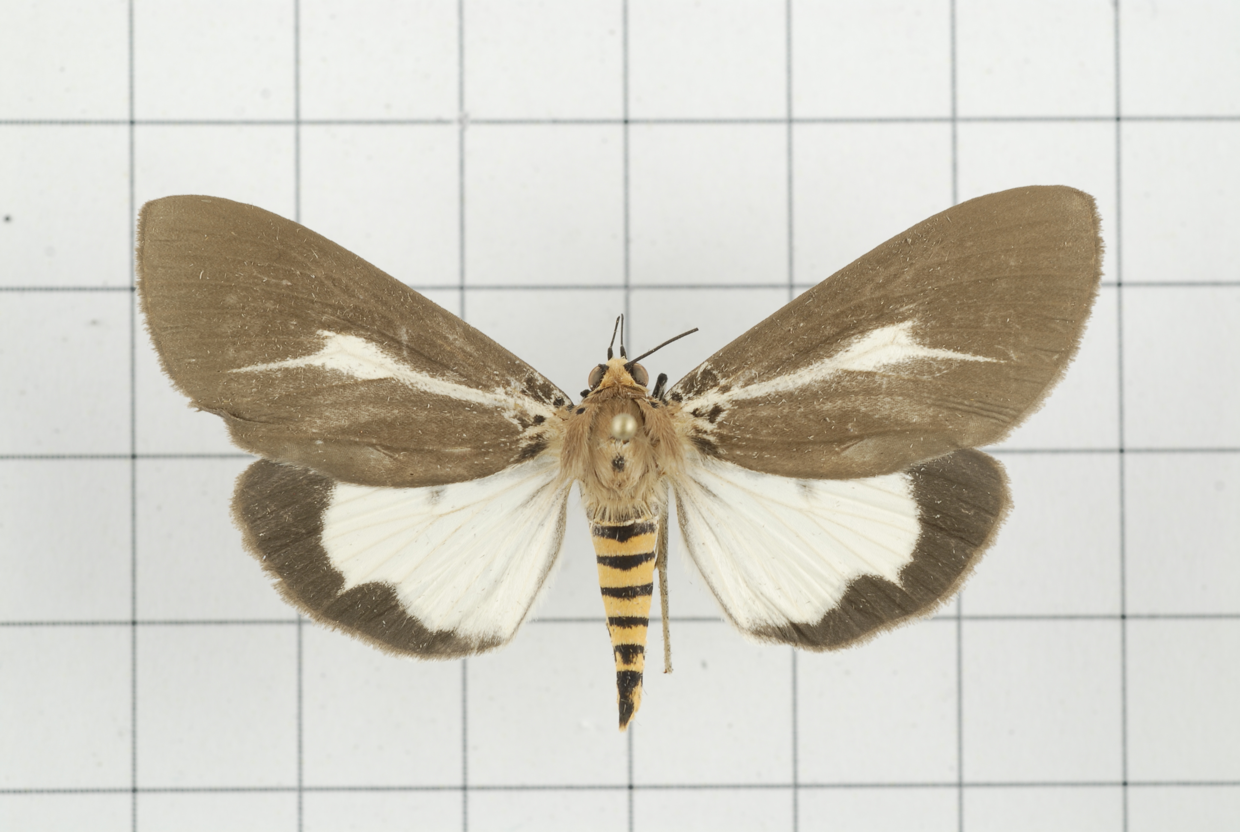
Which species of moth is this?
Asota heliconia zebrina
